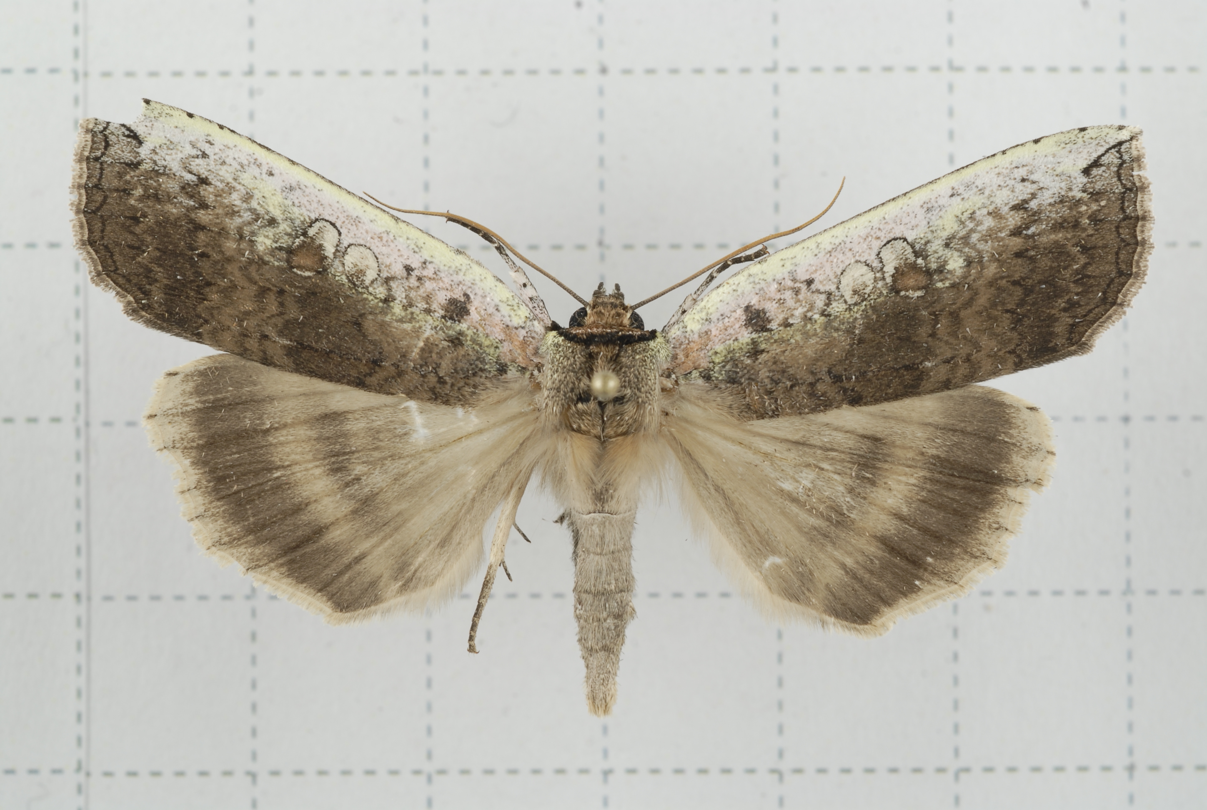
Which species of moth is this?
Tethea oberthueri taiwana
